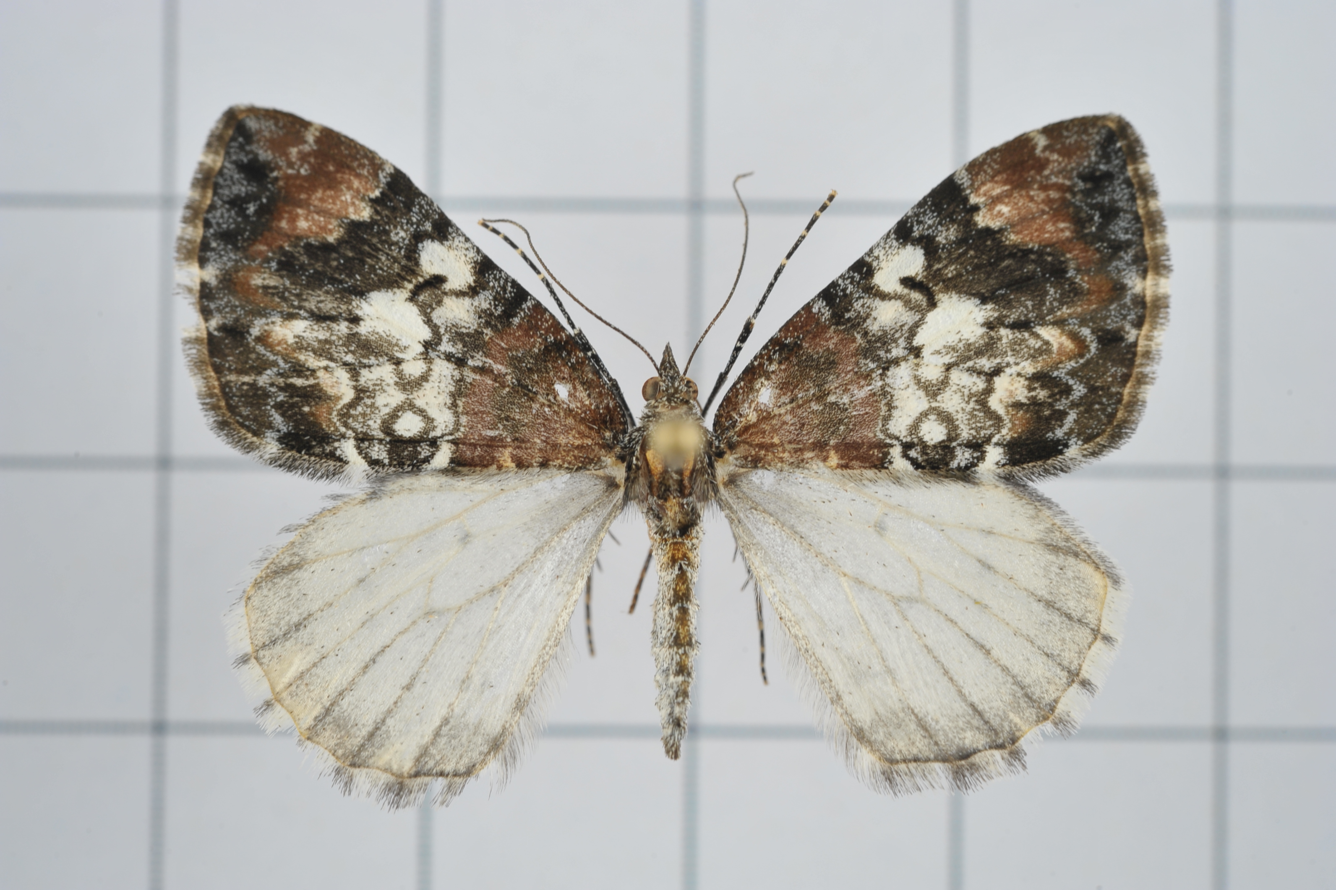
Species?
Dysstroma calamistrata scalata
